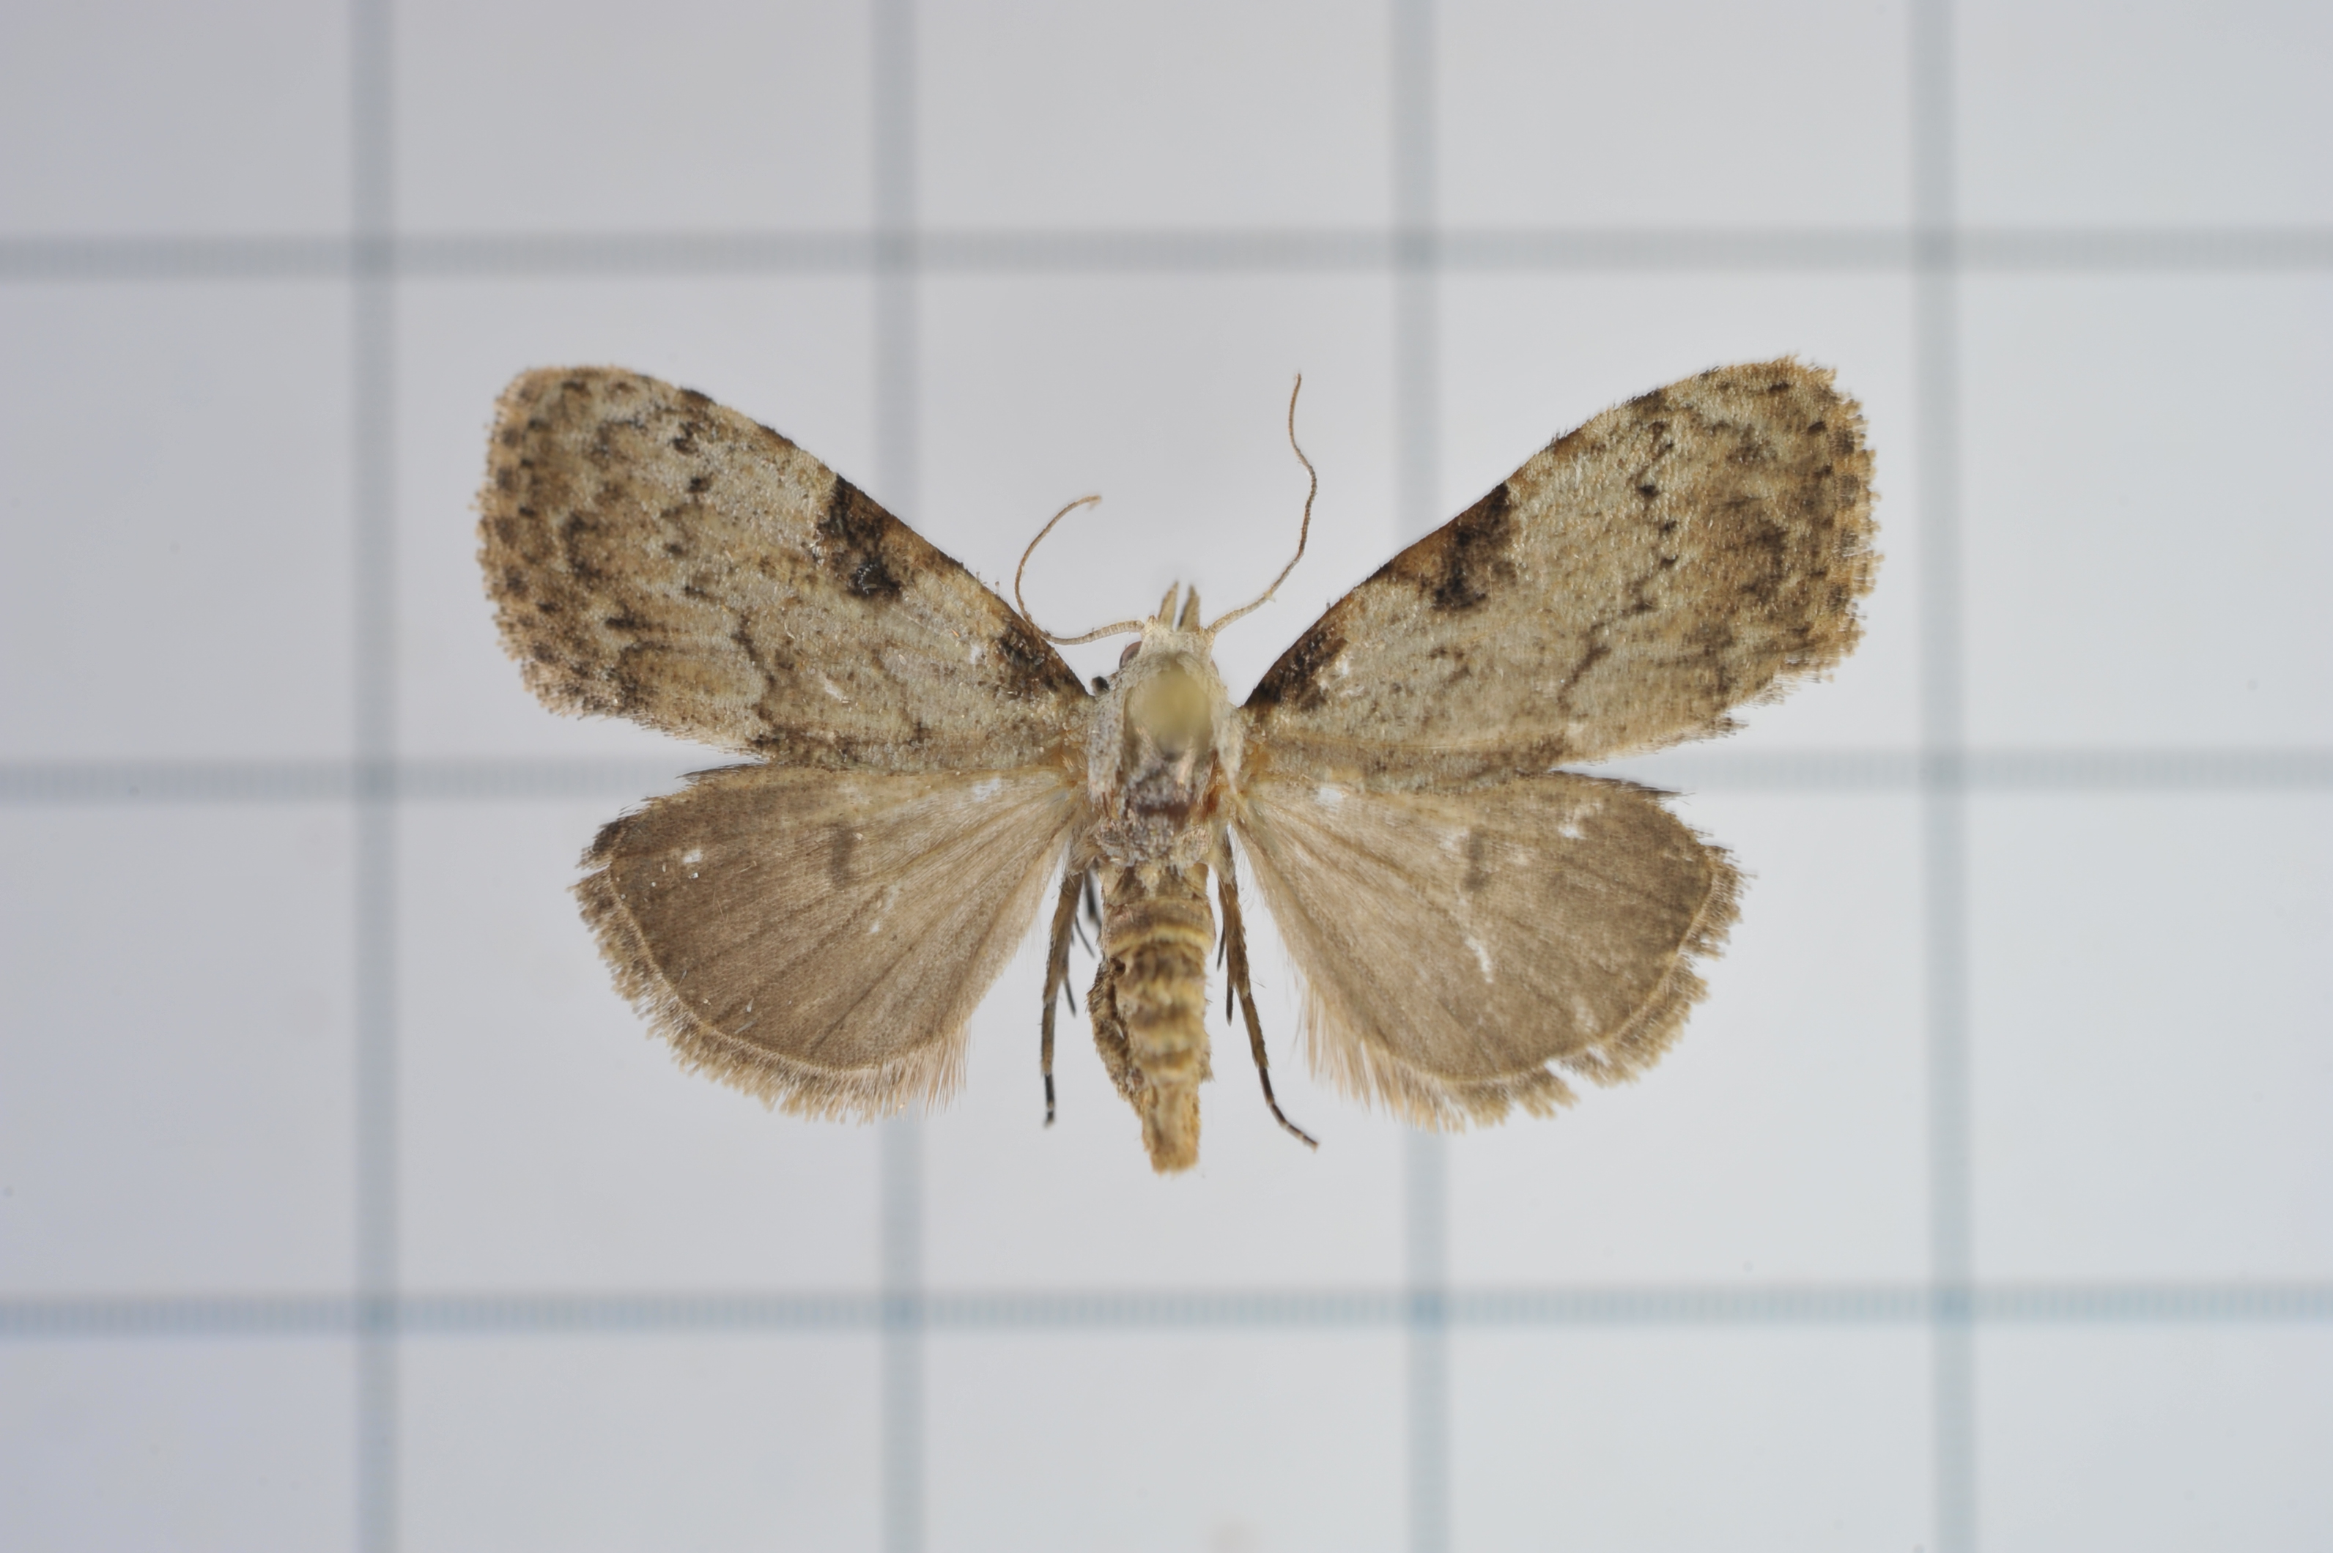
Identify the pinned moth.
Meganola major takasago
